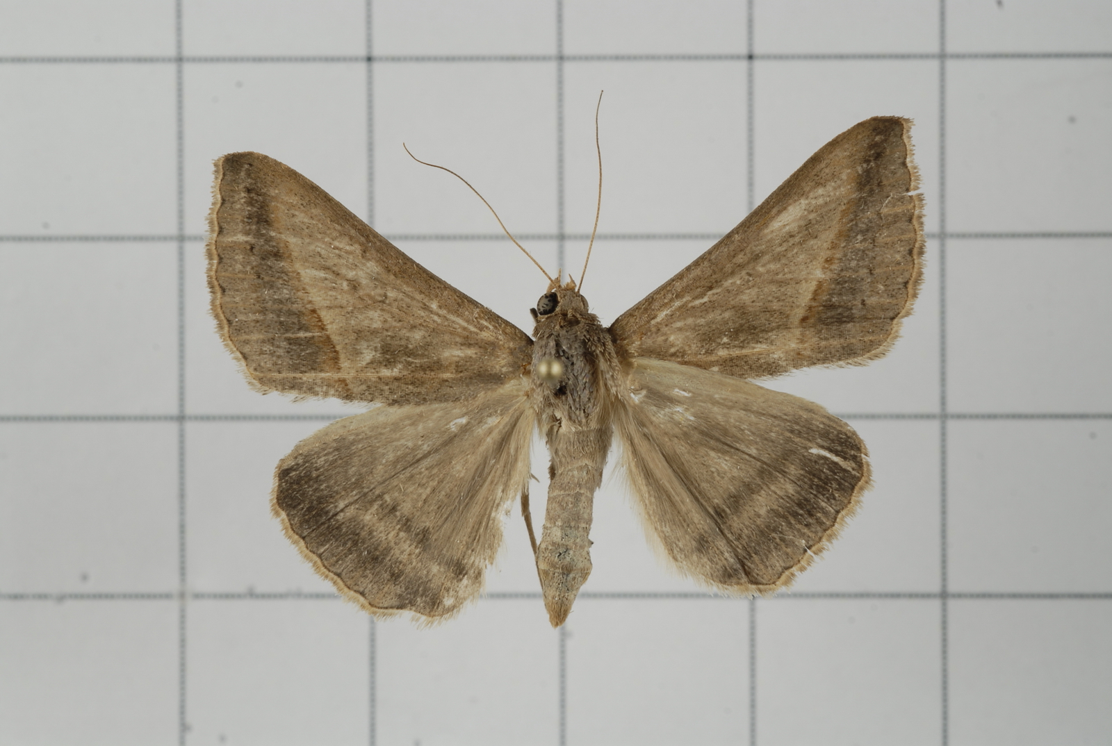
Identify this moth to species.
Mocis frugalis
